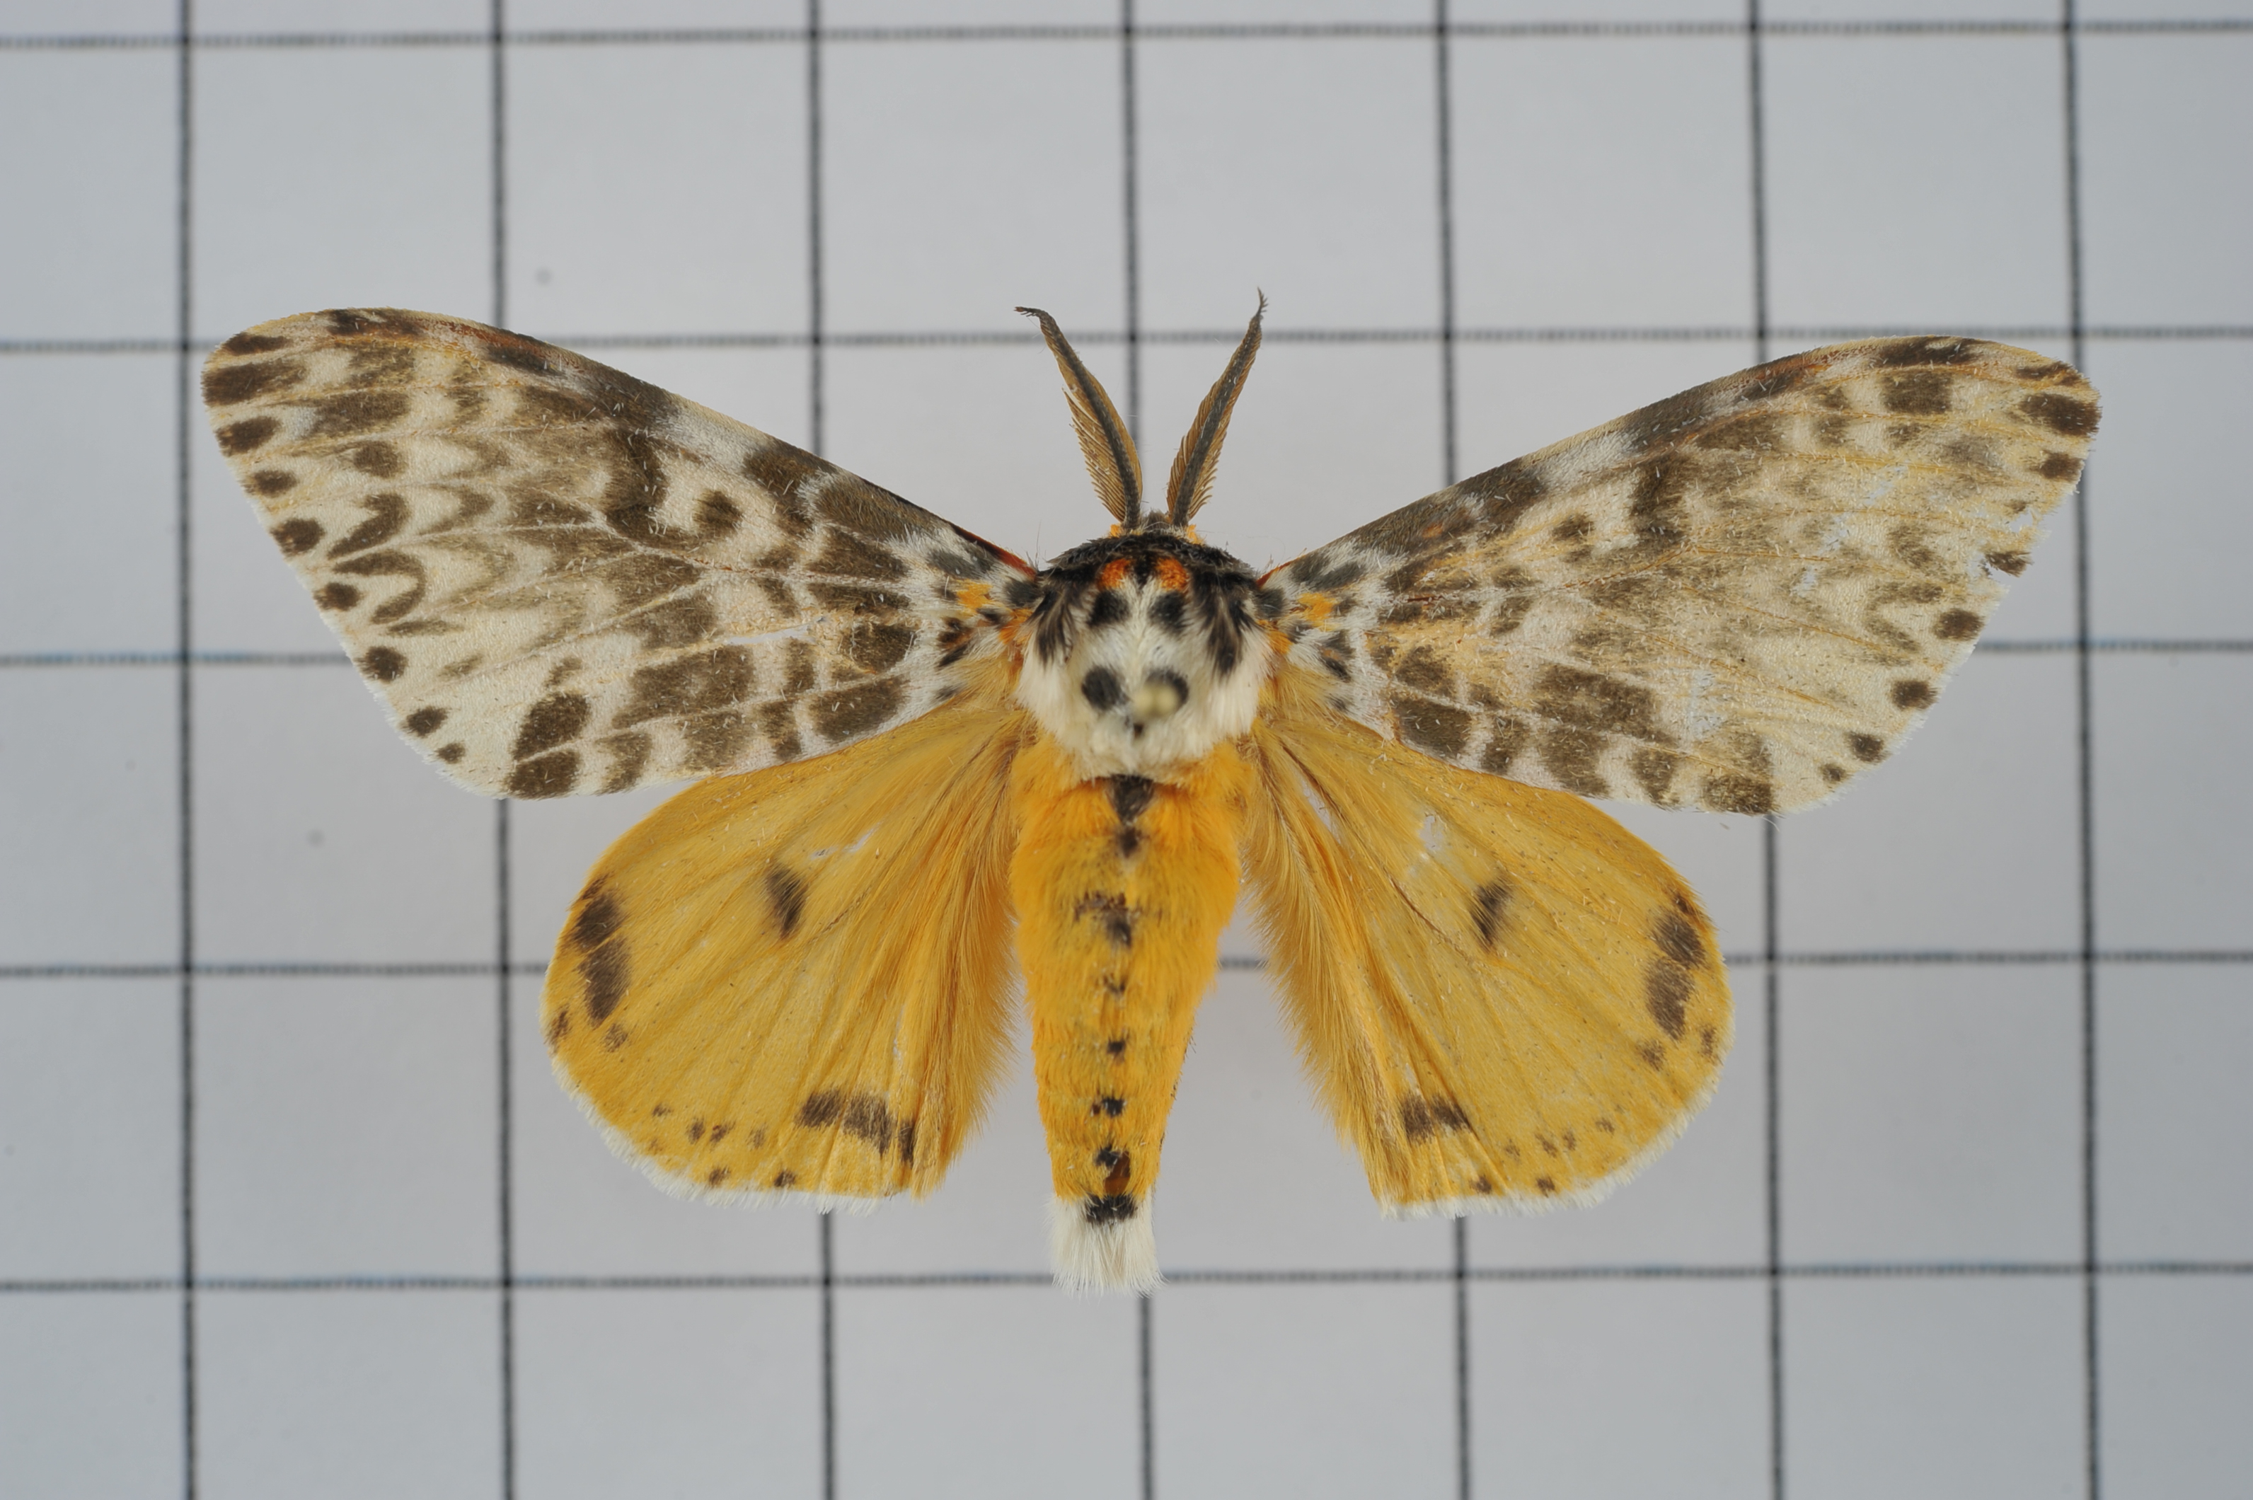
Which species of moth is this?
Lymantria mathura subpallida
